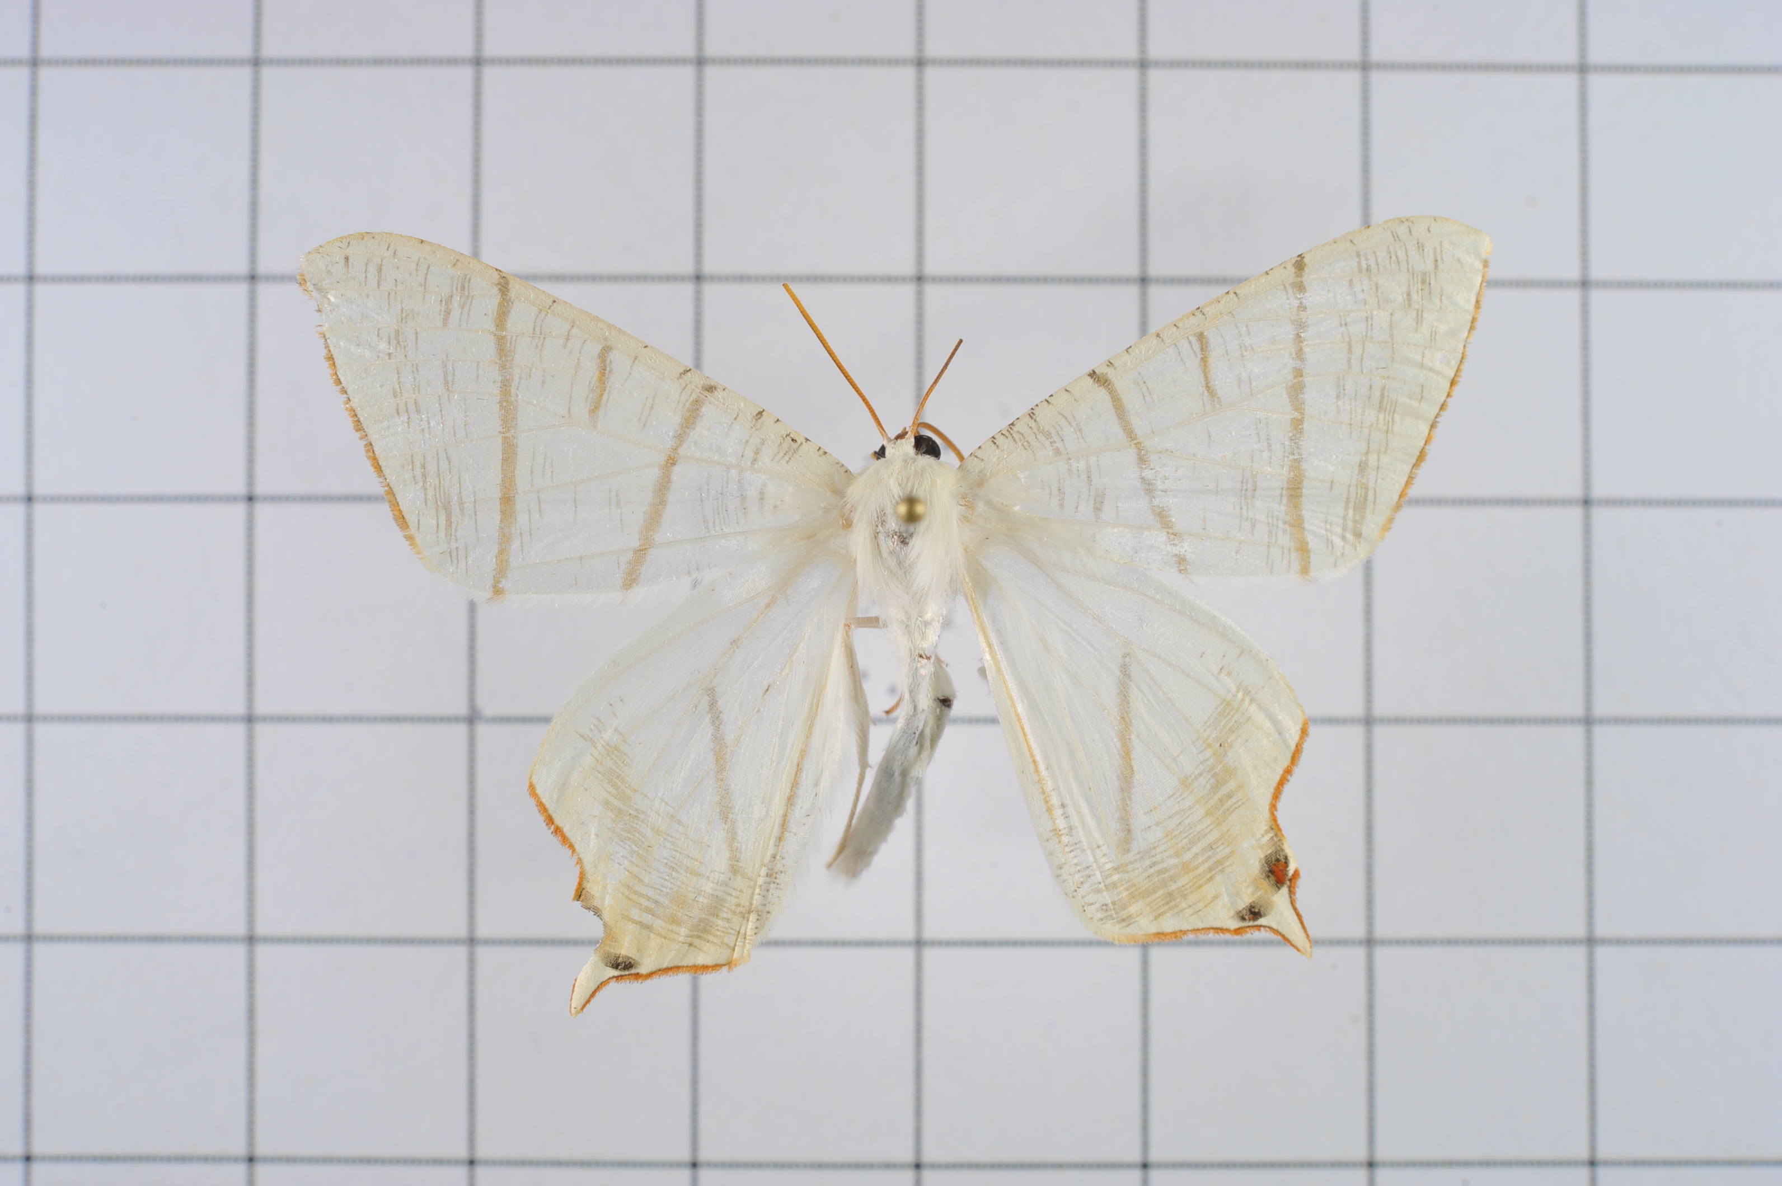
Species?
Ourapteryx yerburii virescens
